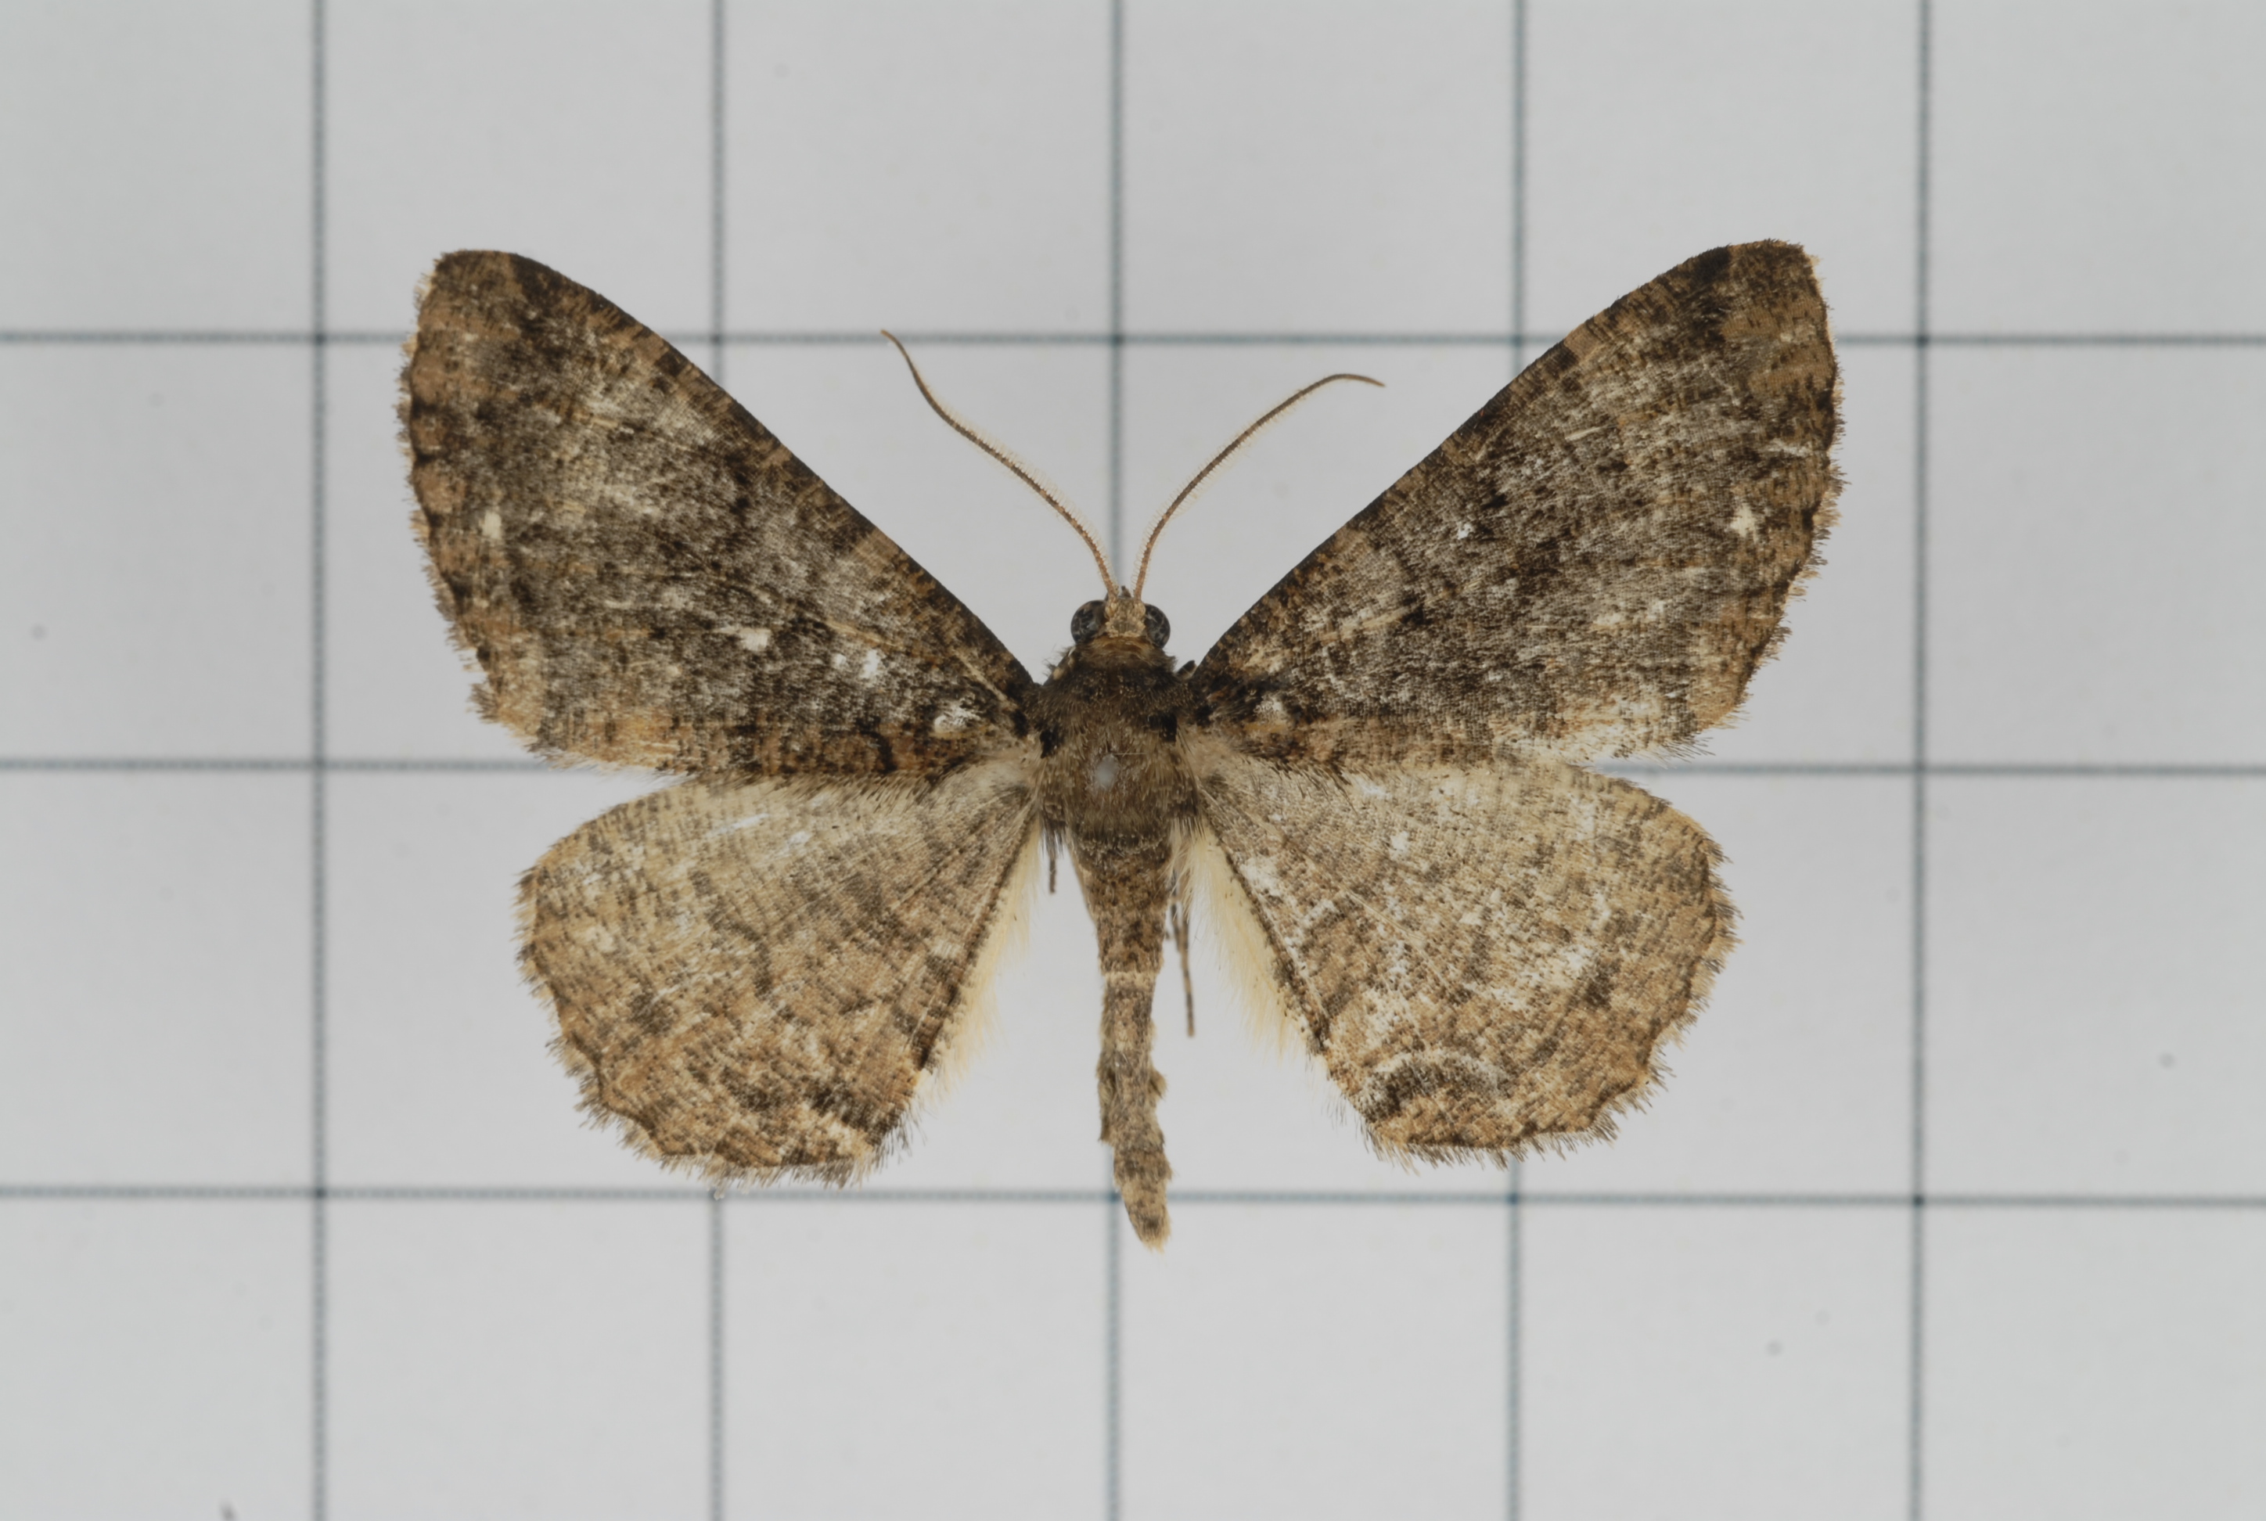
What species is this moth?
Parectropis subflava
